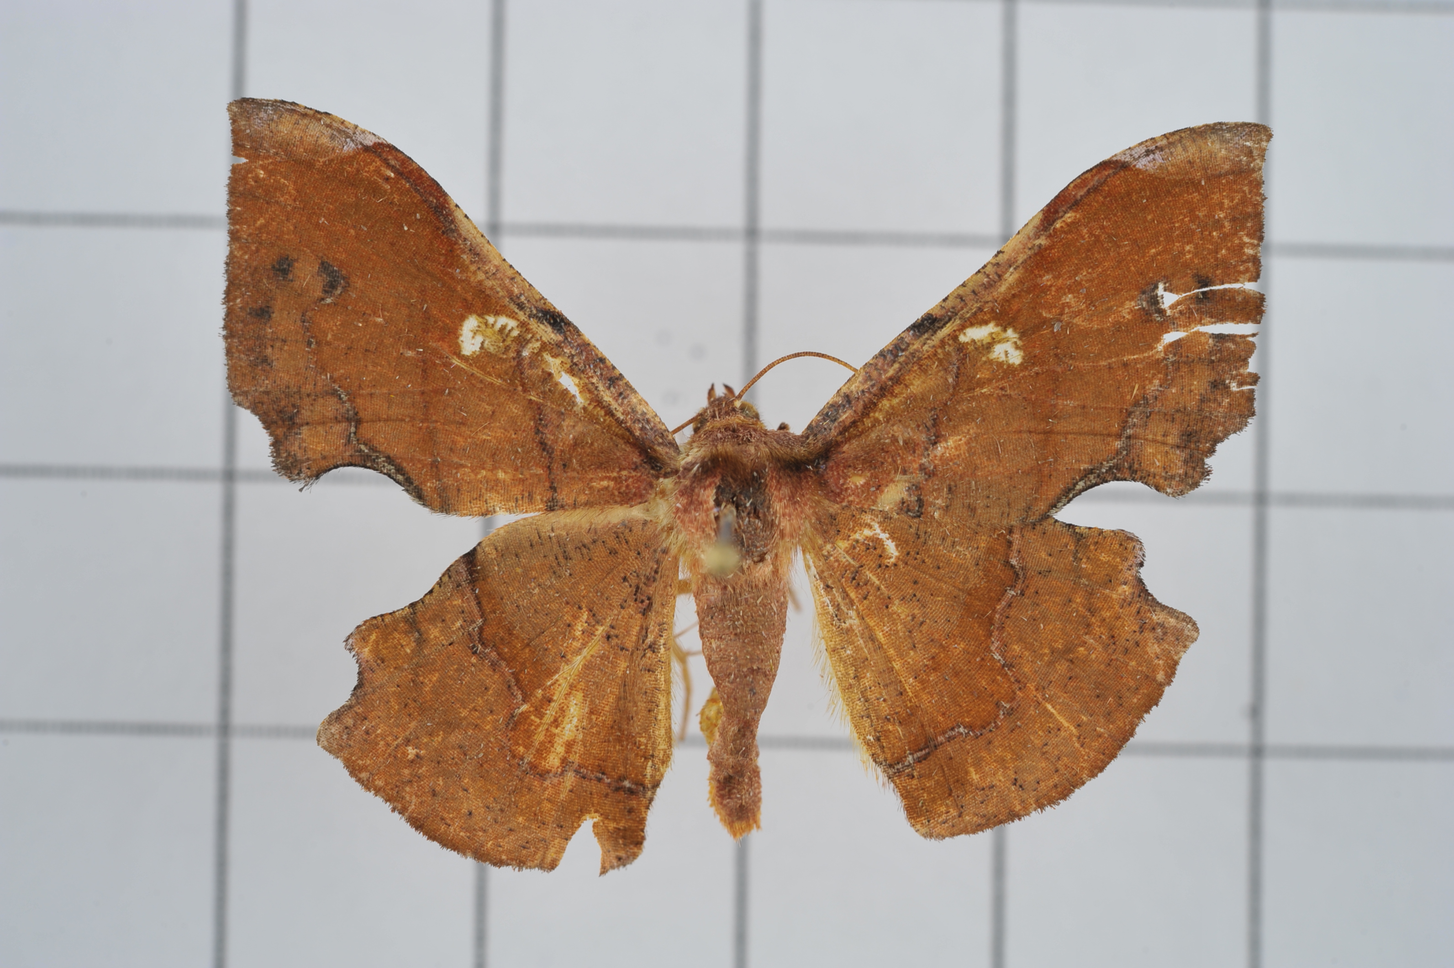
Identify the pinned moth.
Fascellina chromataria
